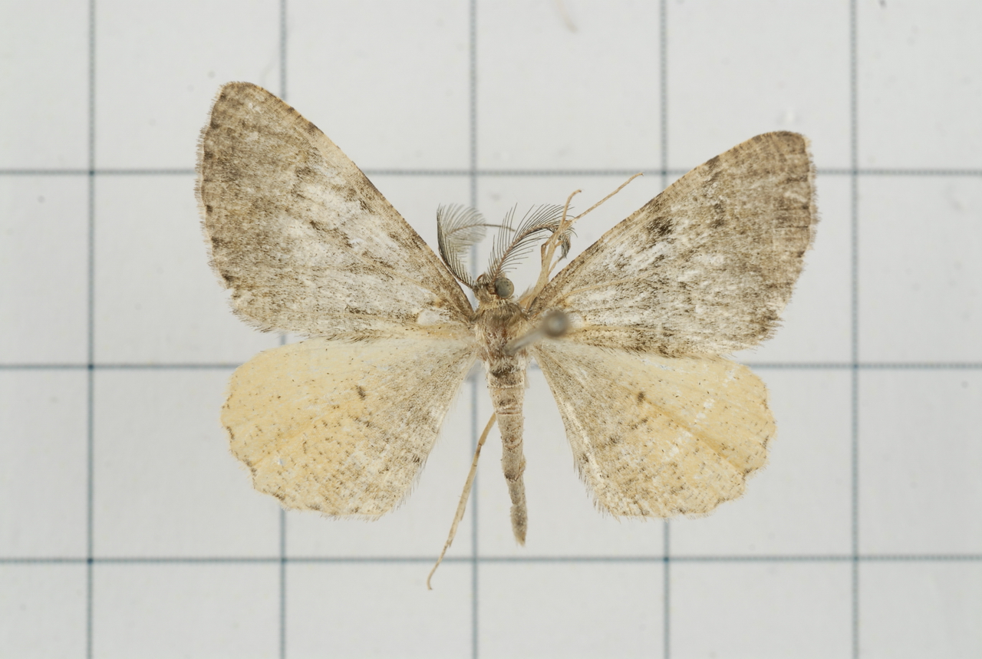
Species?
Alcis postlurida
